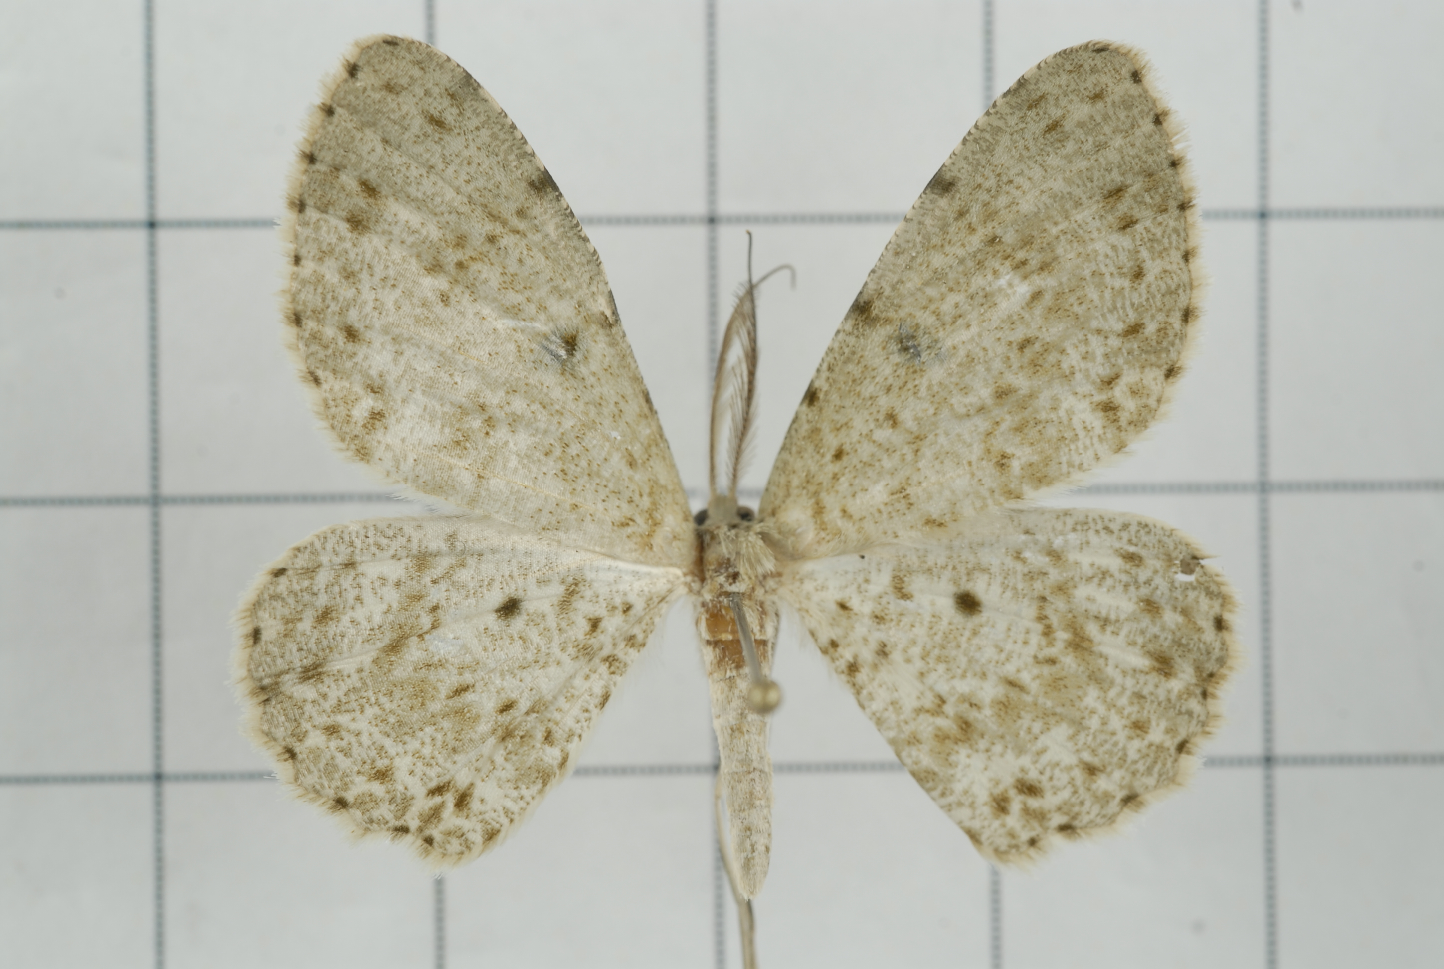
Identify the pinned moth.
Catoria sublavaria
